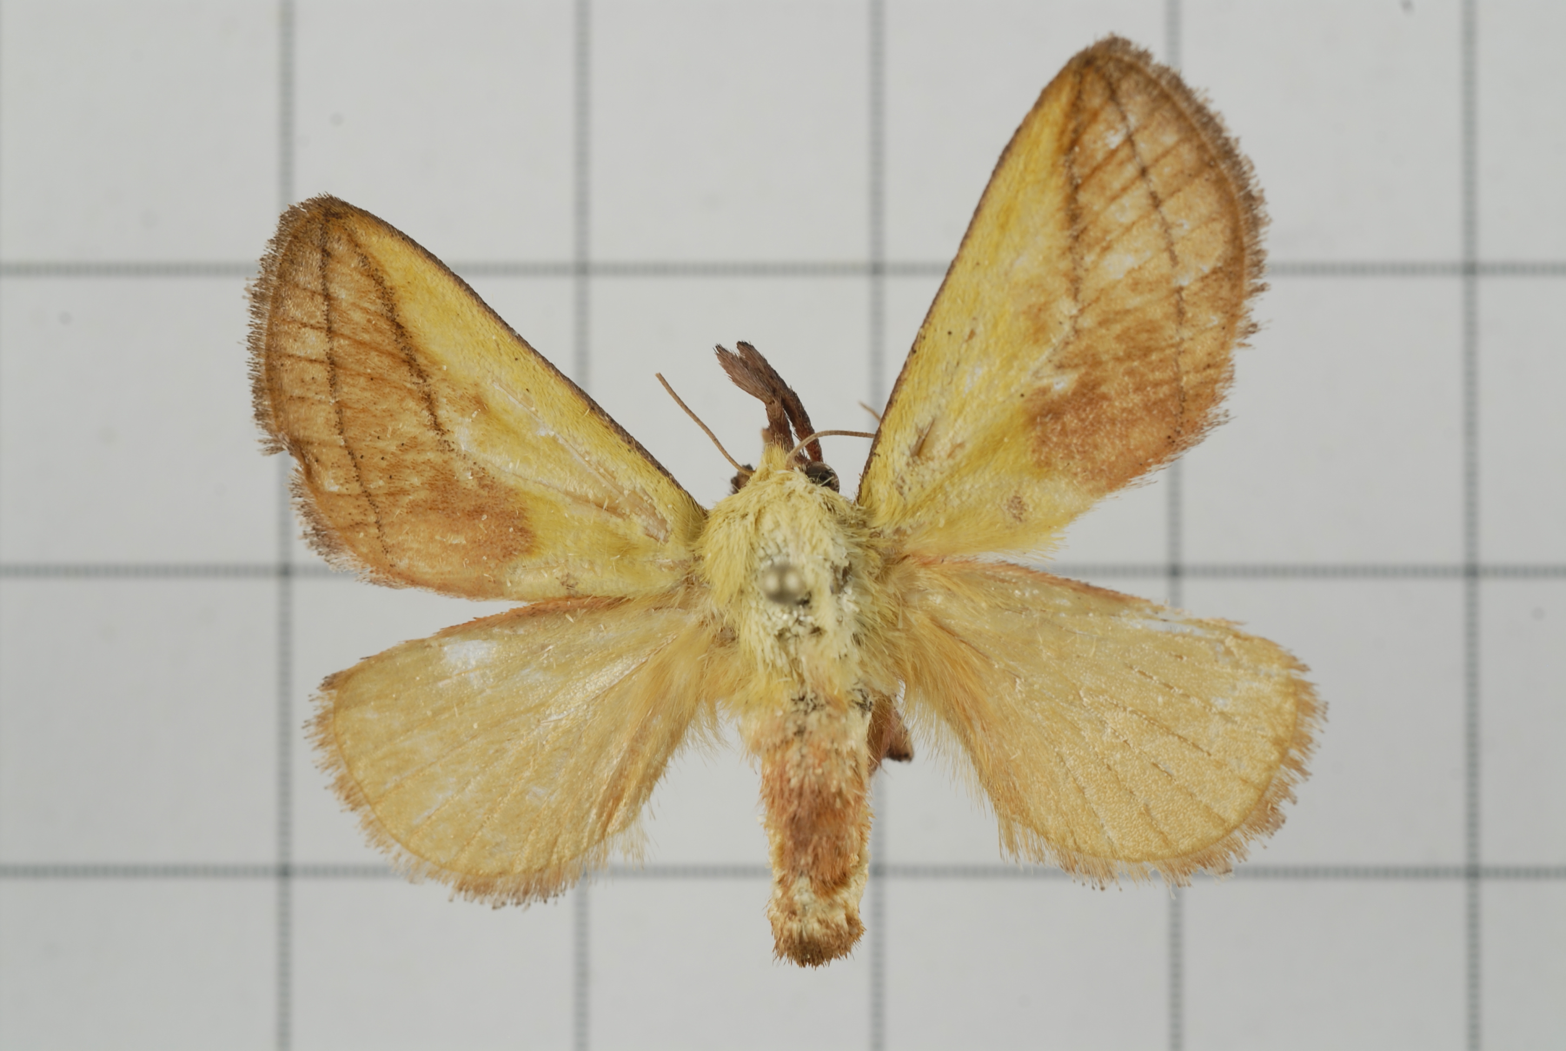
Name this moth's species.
Monema rubriceps
